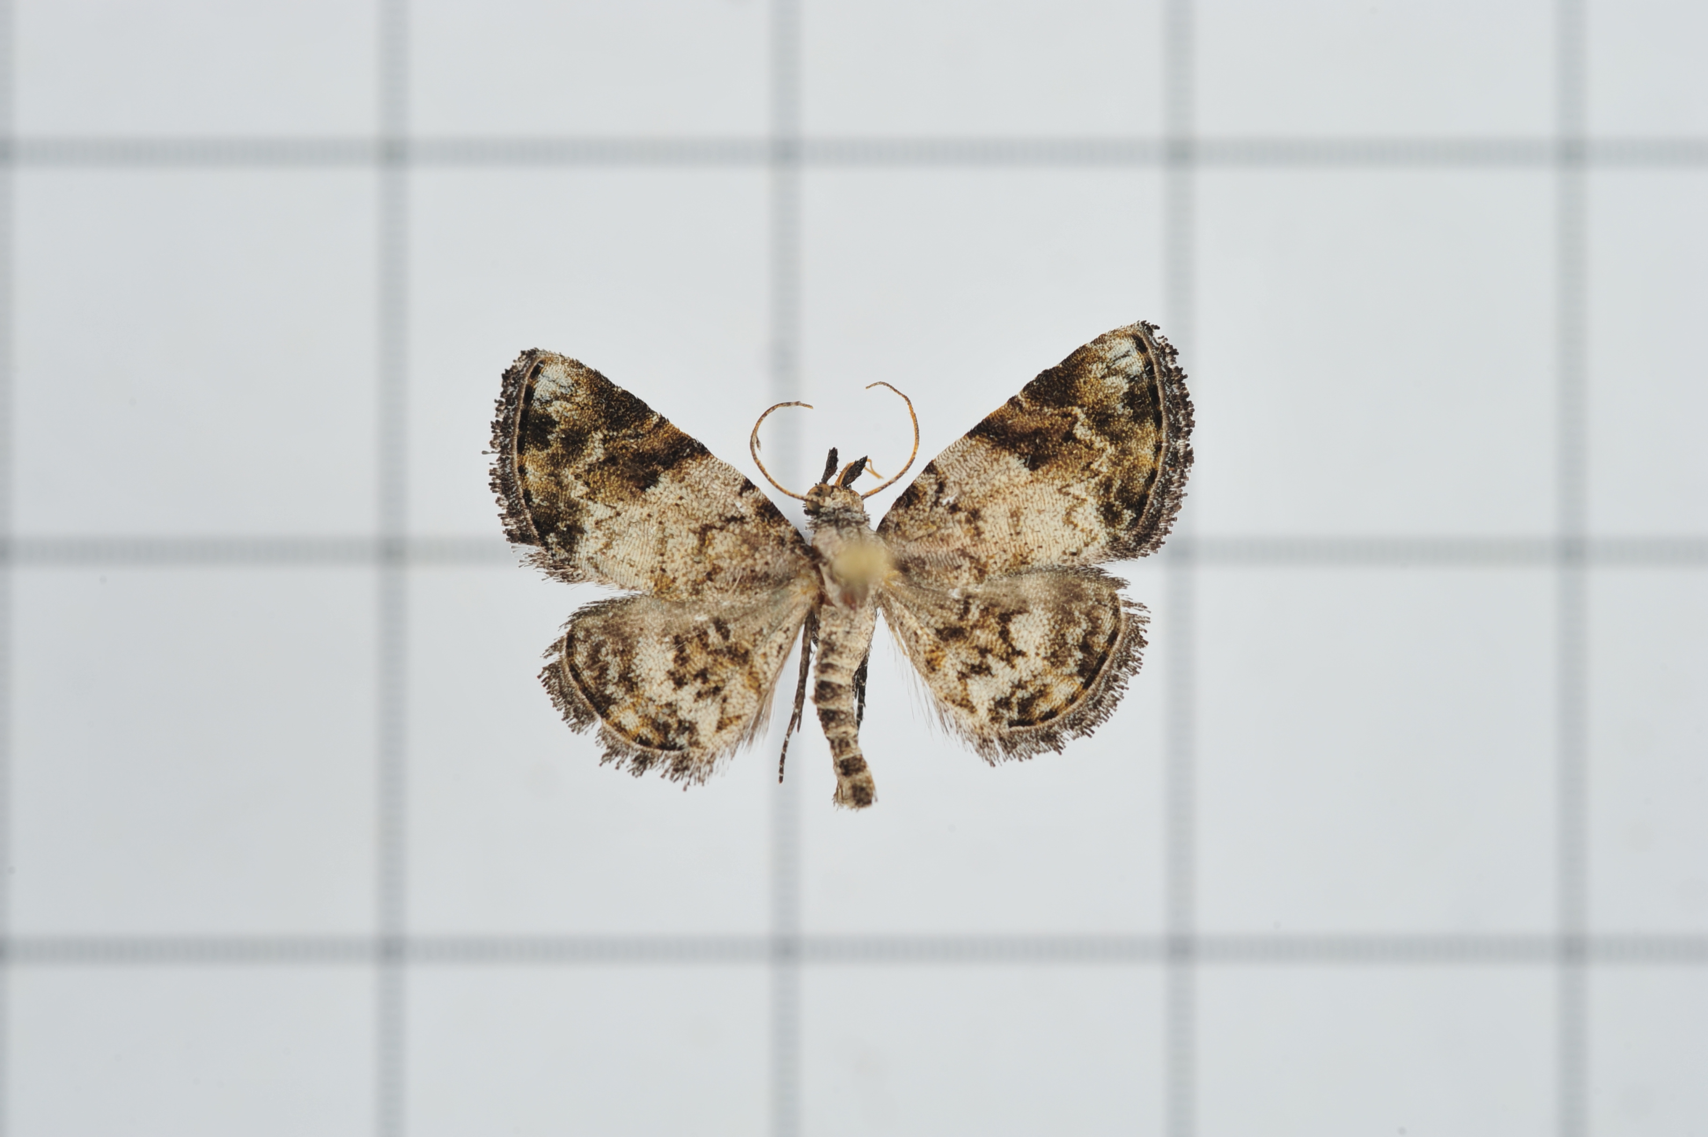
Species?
Mataeomera semialba
